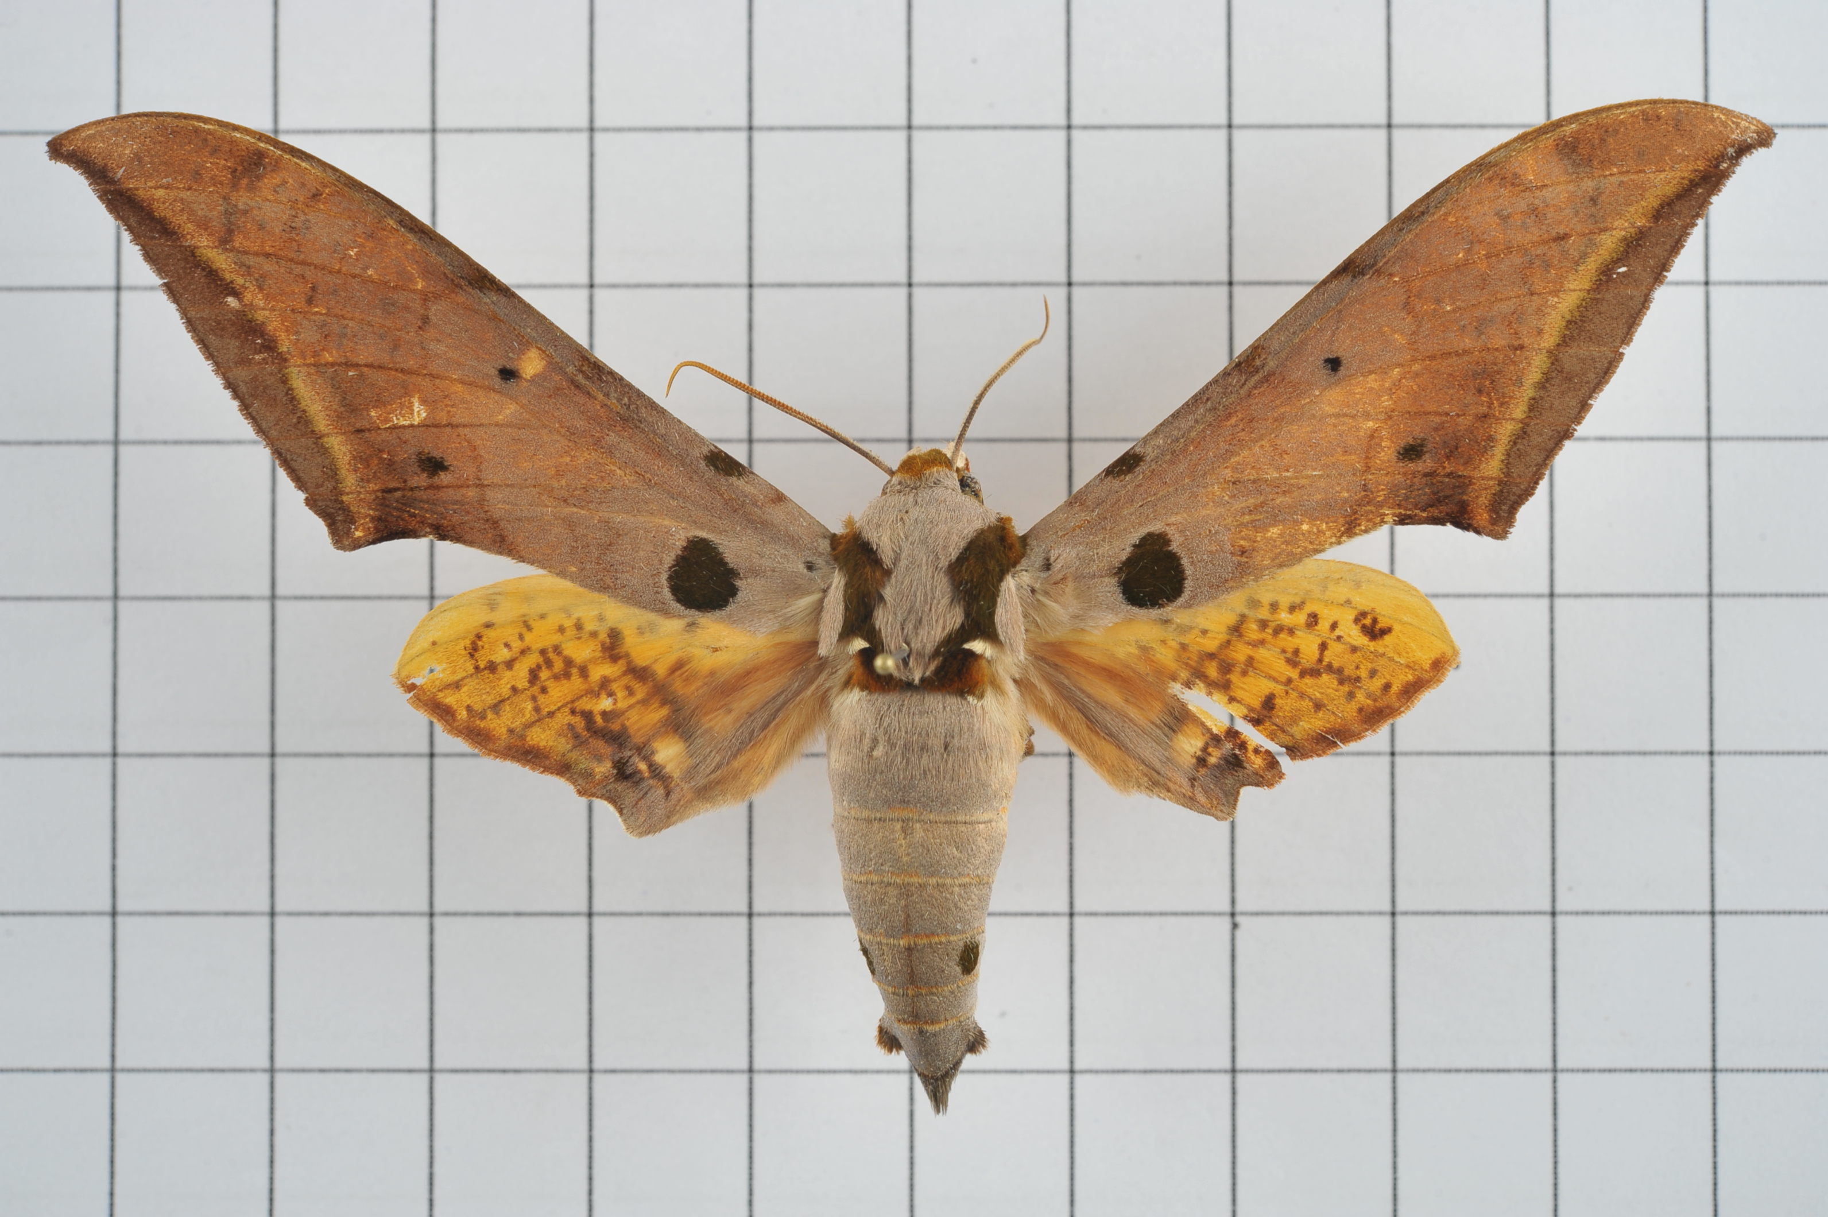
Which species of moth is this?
Ambulyx semiplacida
